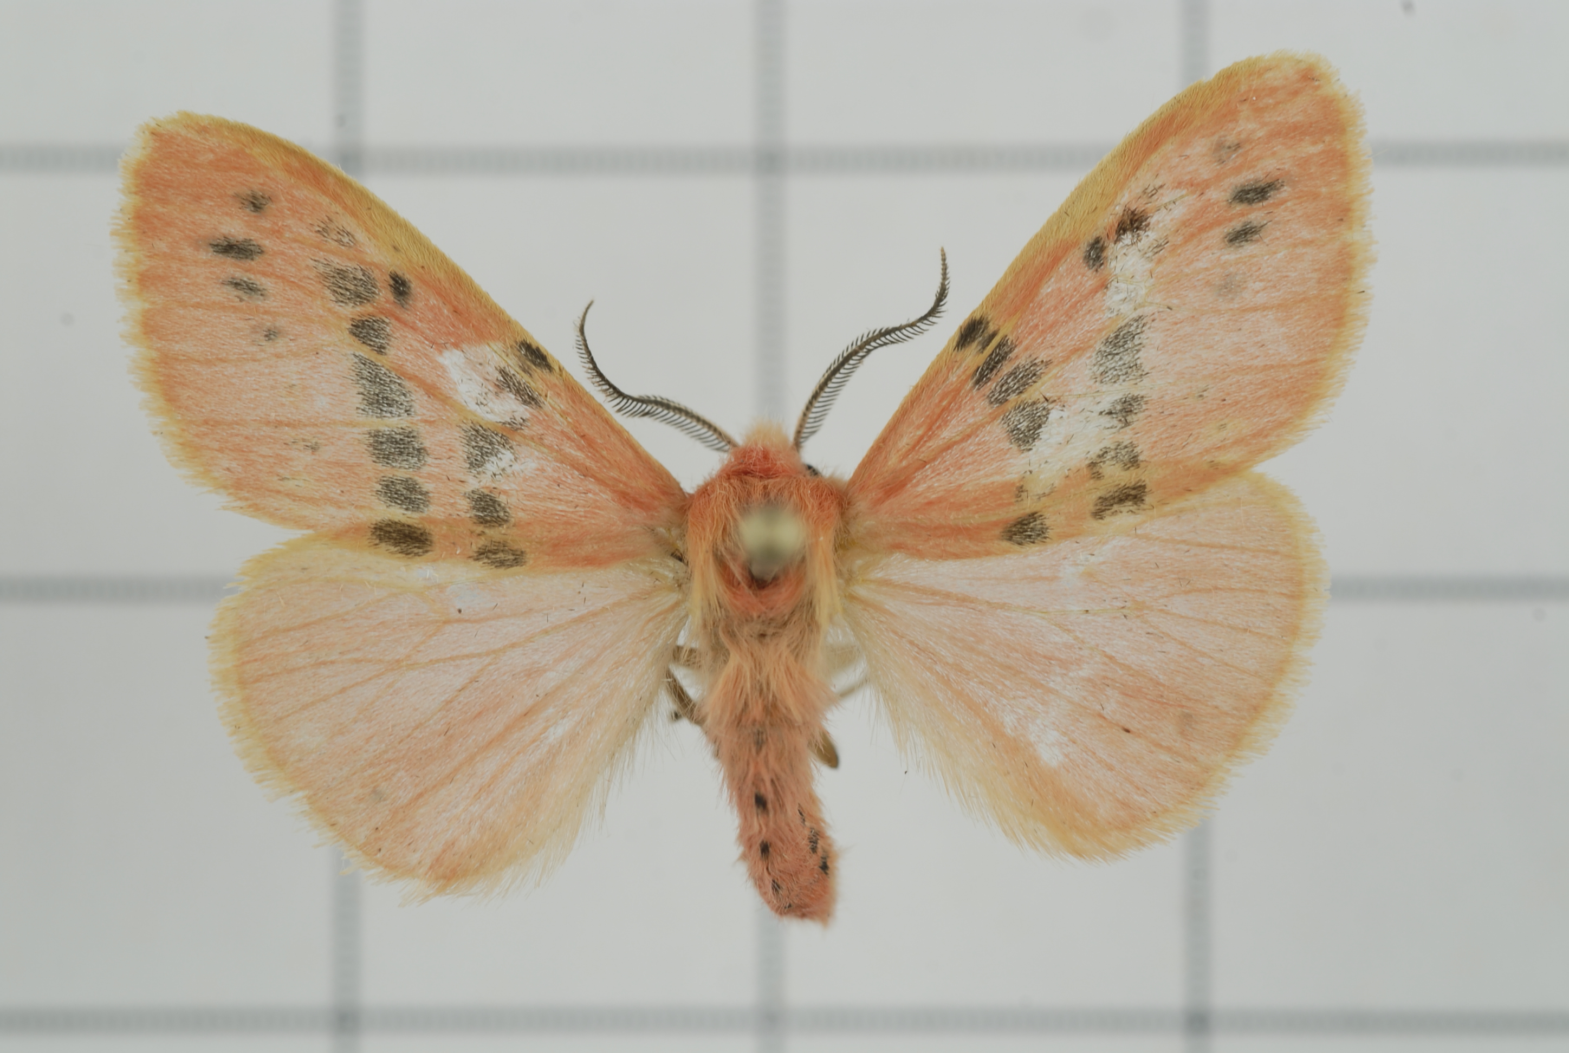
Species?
Lemyra alikangensis
